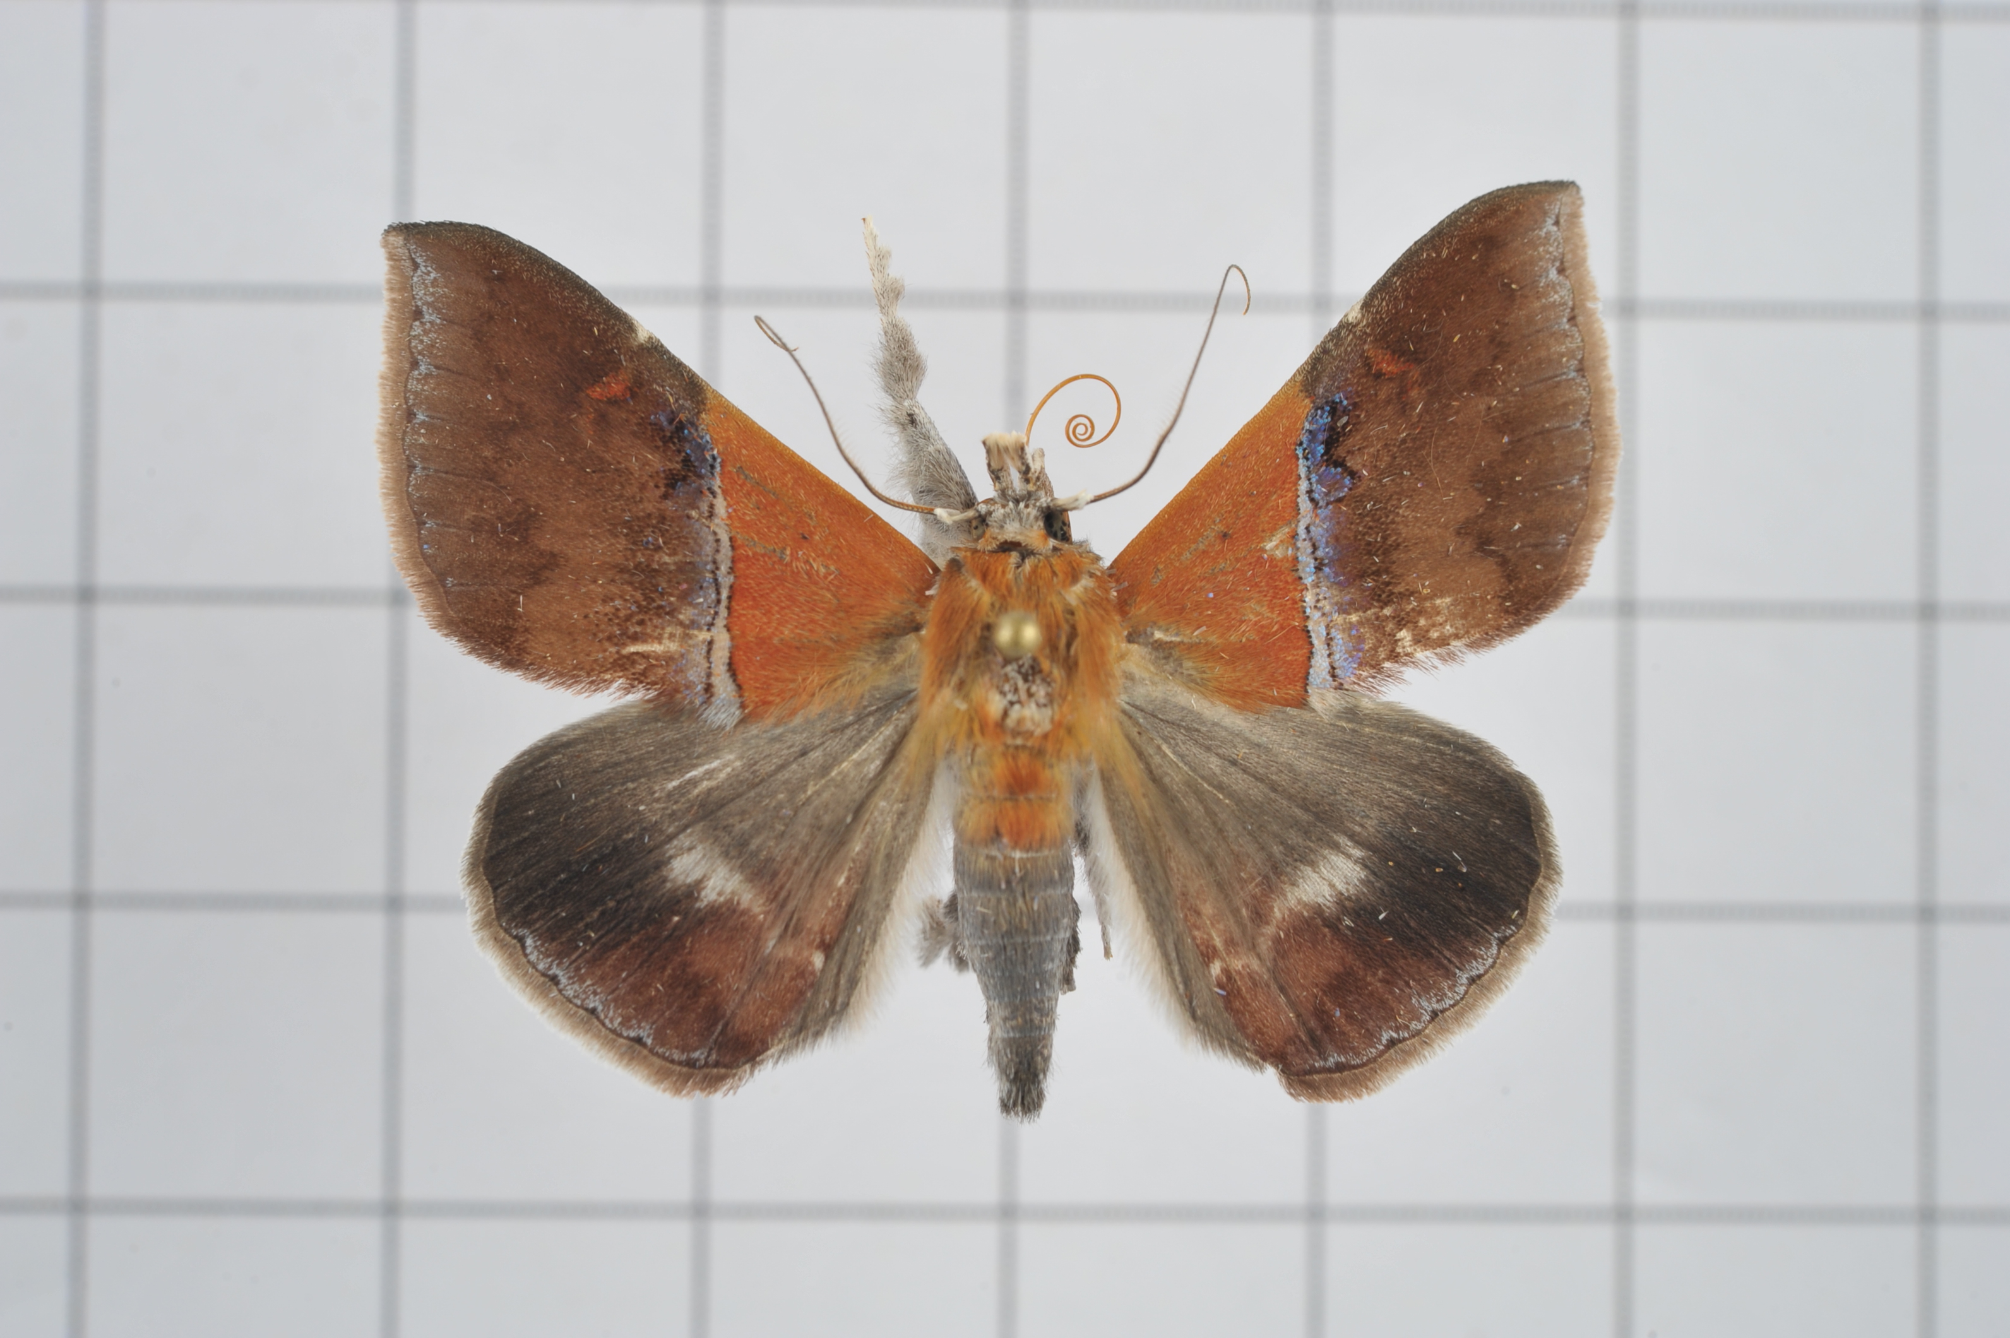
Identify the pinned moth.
Sympis rufibasis
